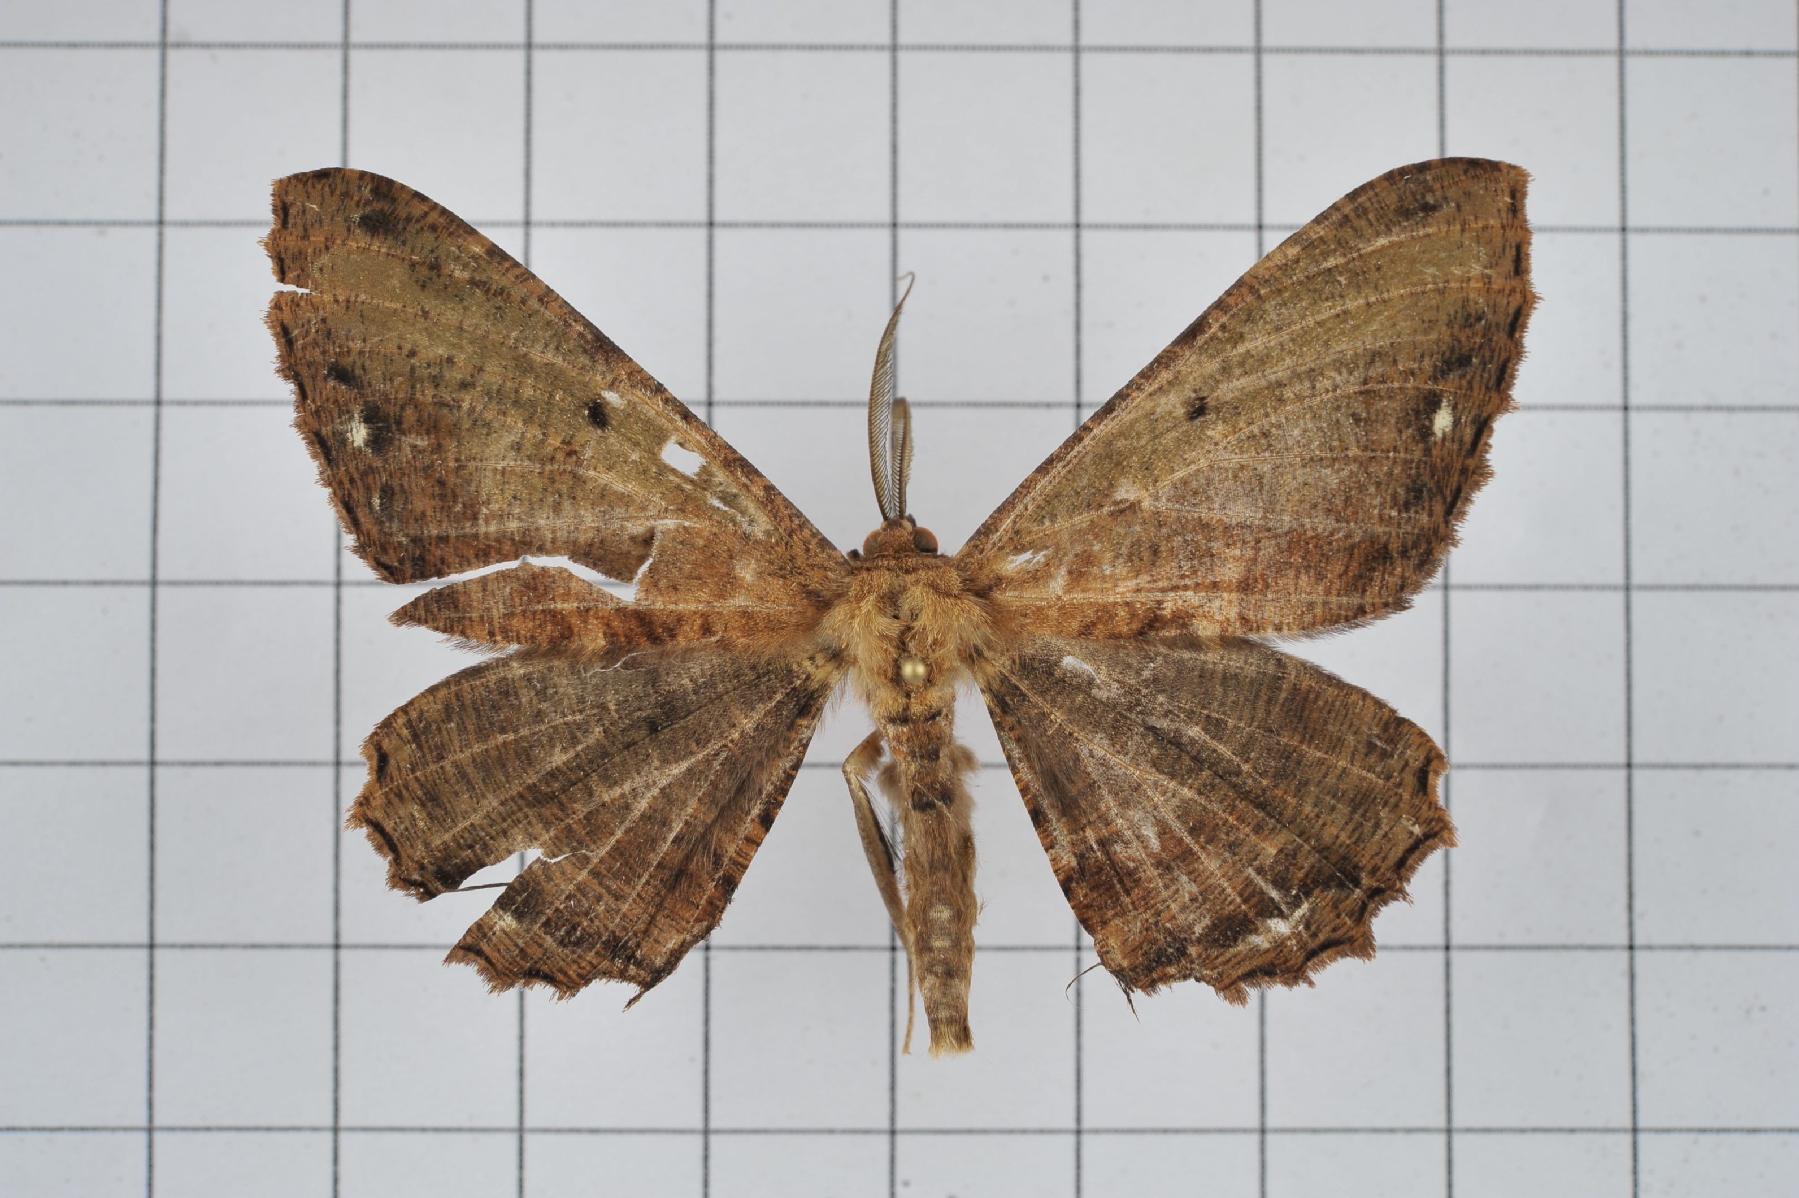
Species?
Chorodna creataria
